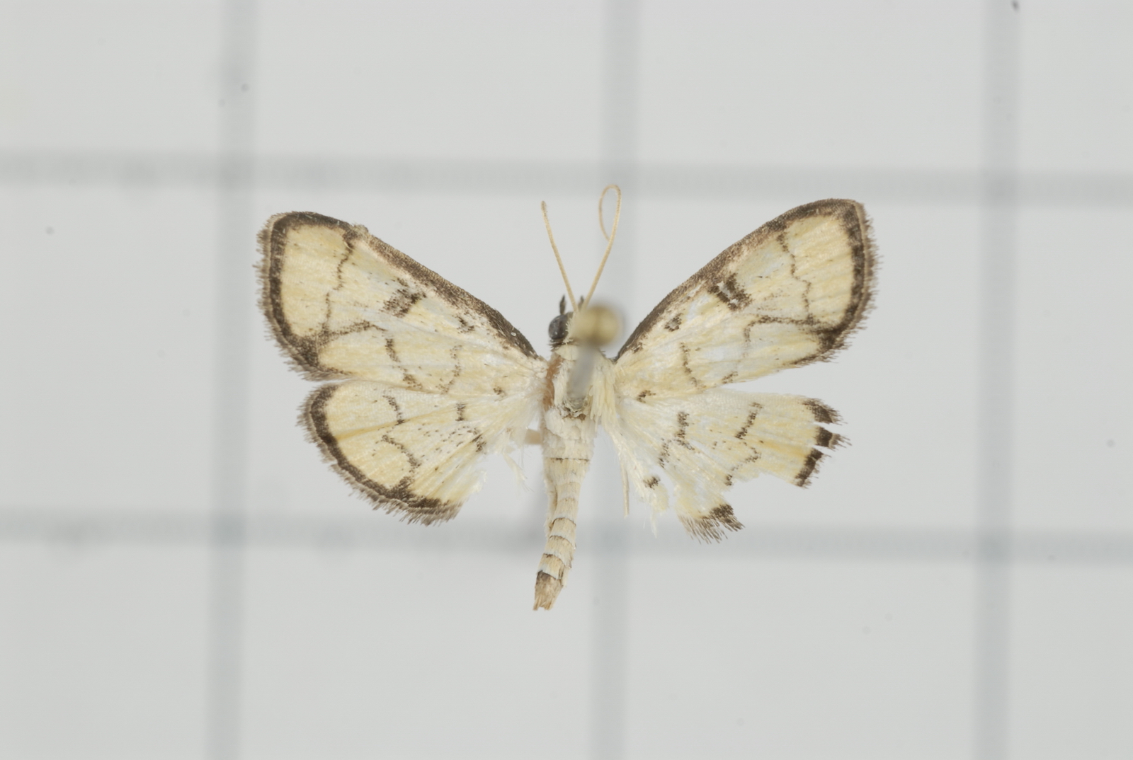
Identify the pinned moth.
Goniorhynchus butyrosa
